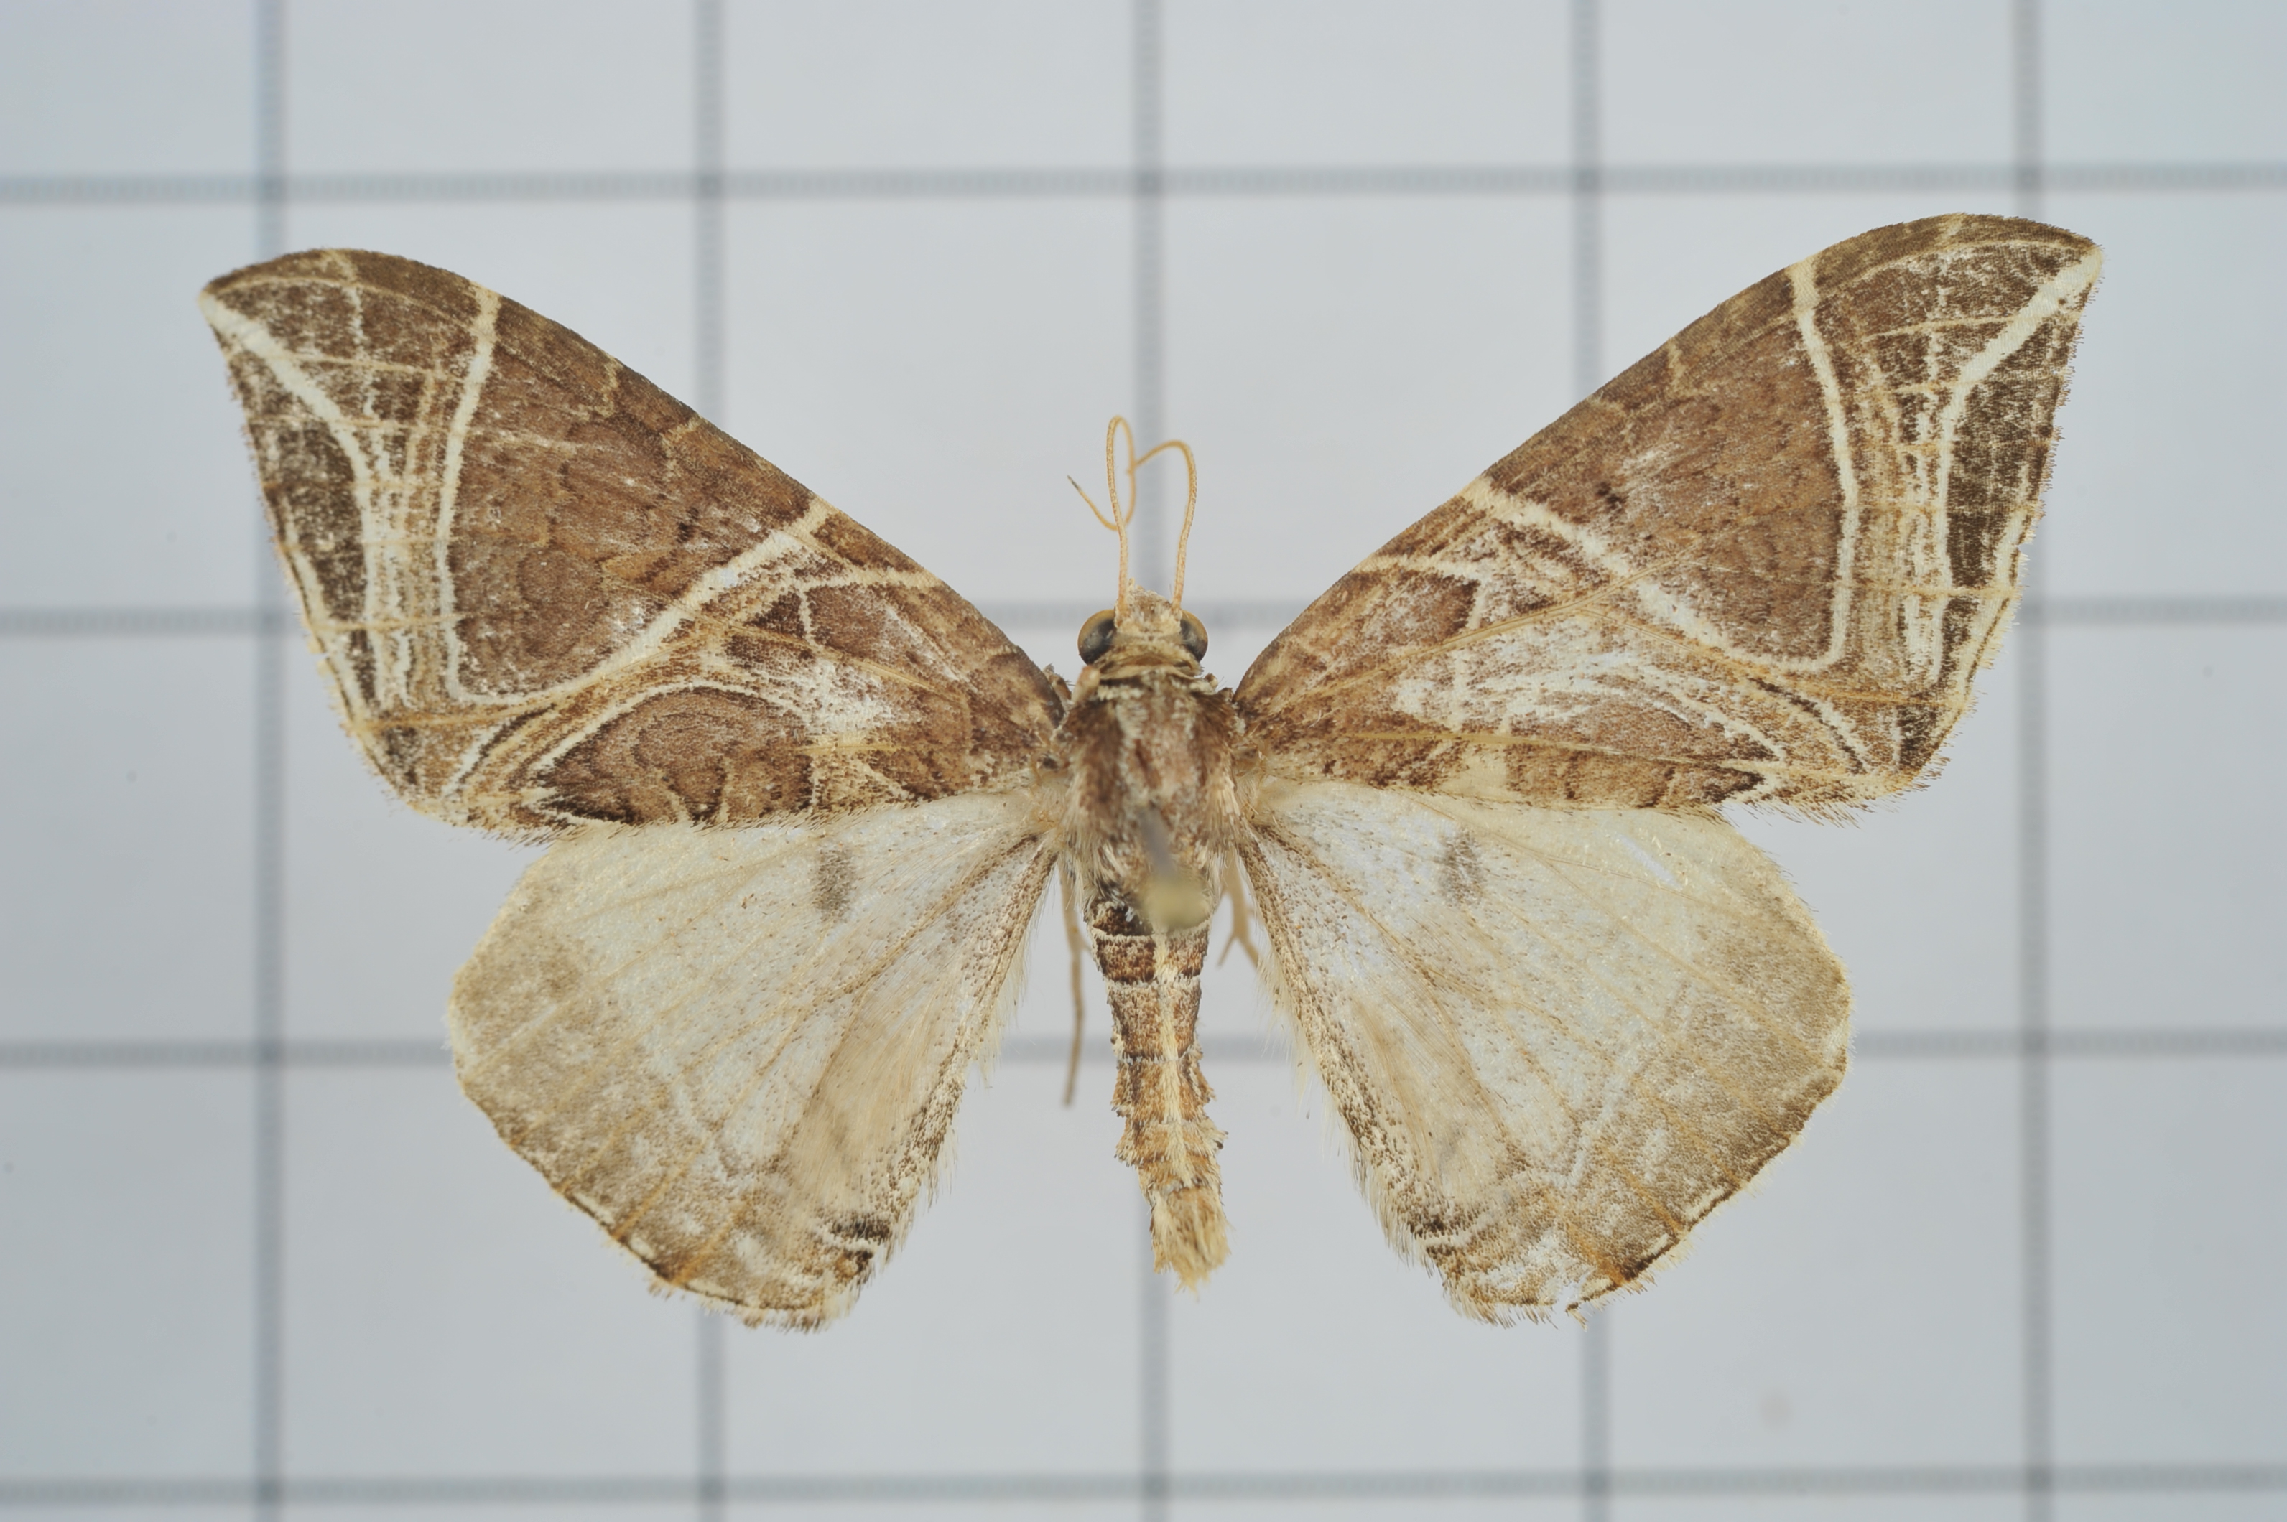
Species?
Ecliptopera rectilinea kanshinensis
